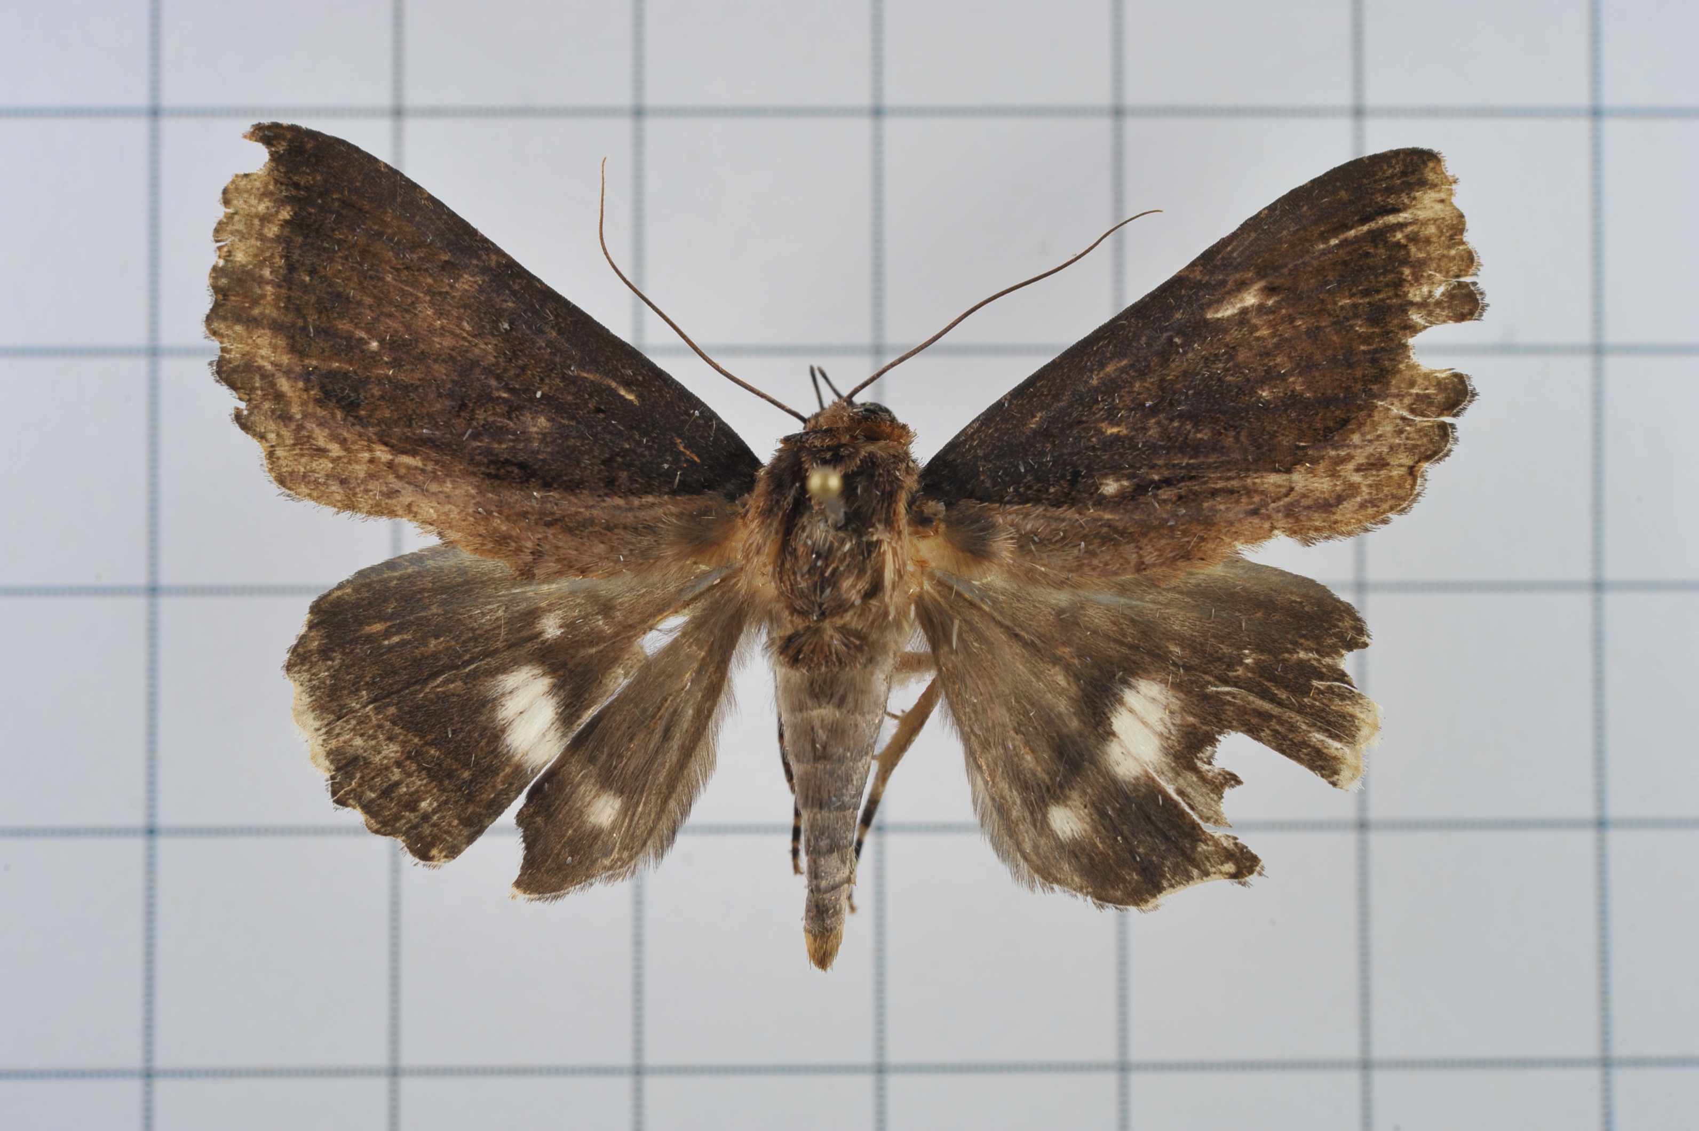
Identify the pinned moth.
Ercheia cyllaria
